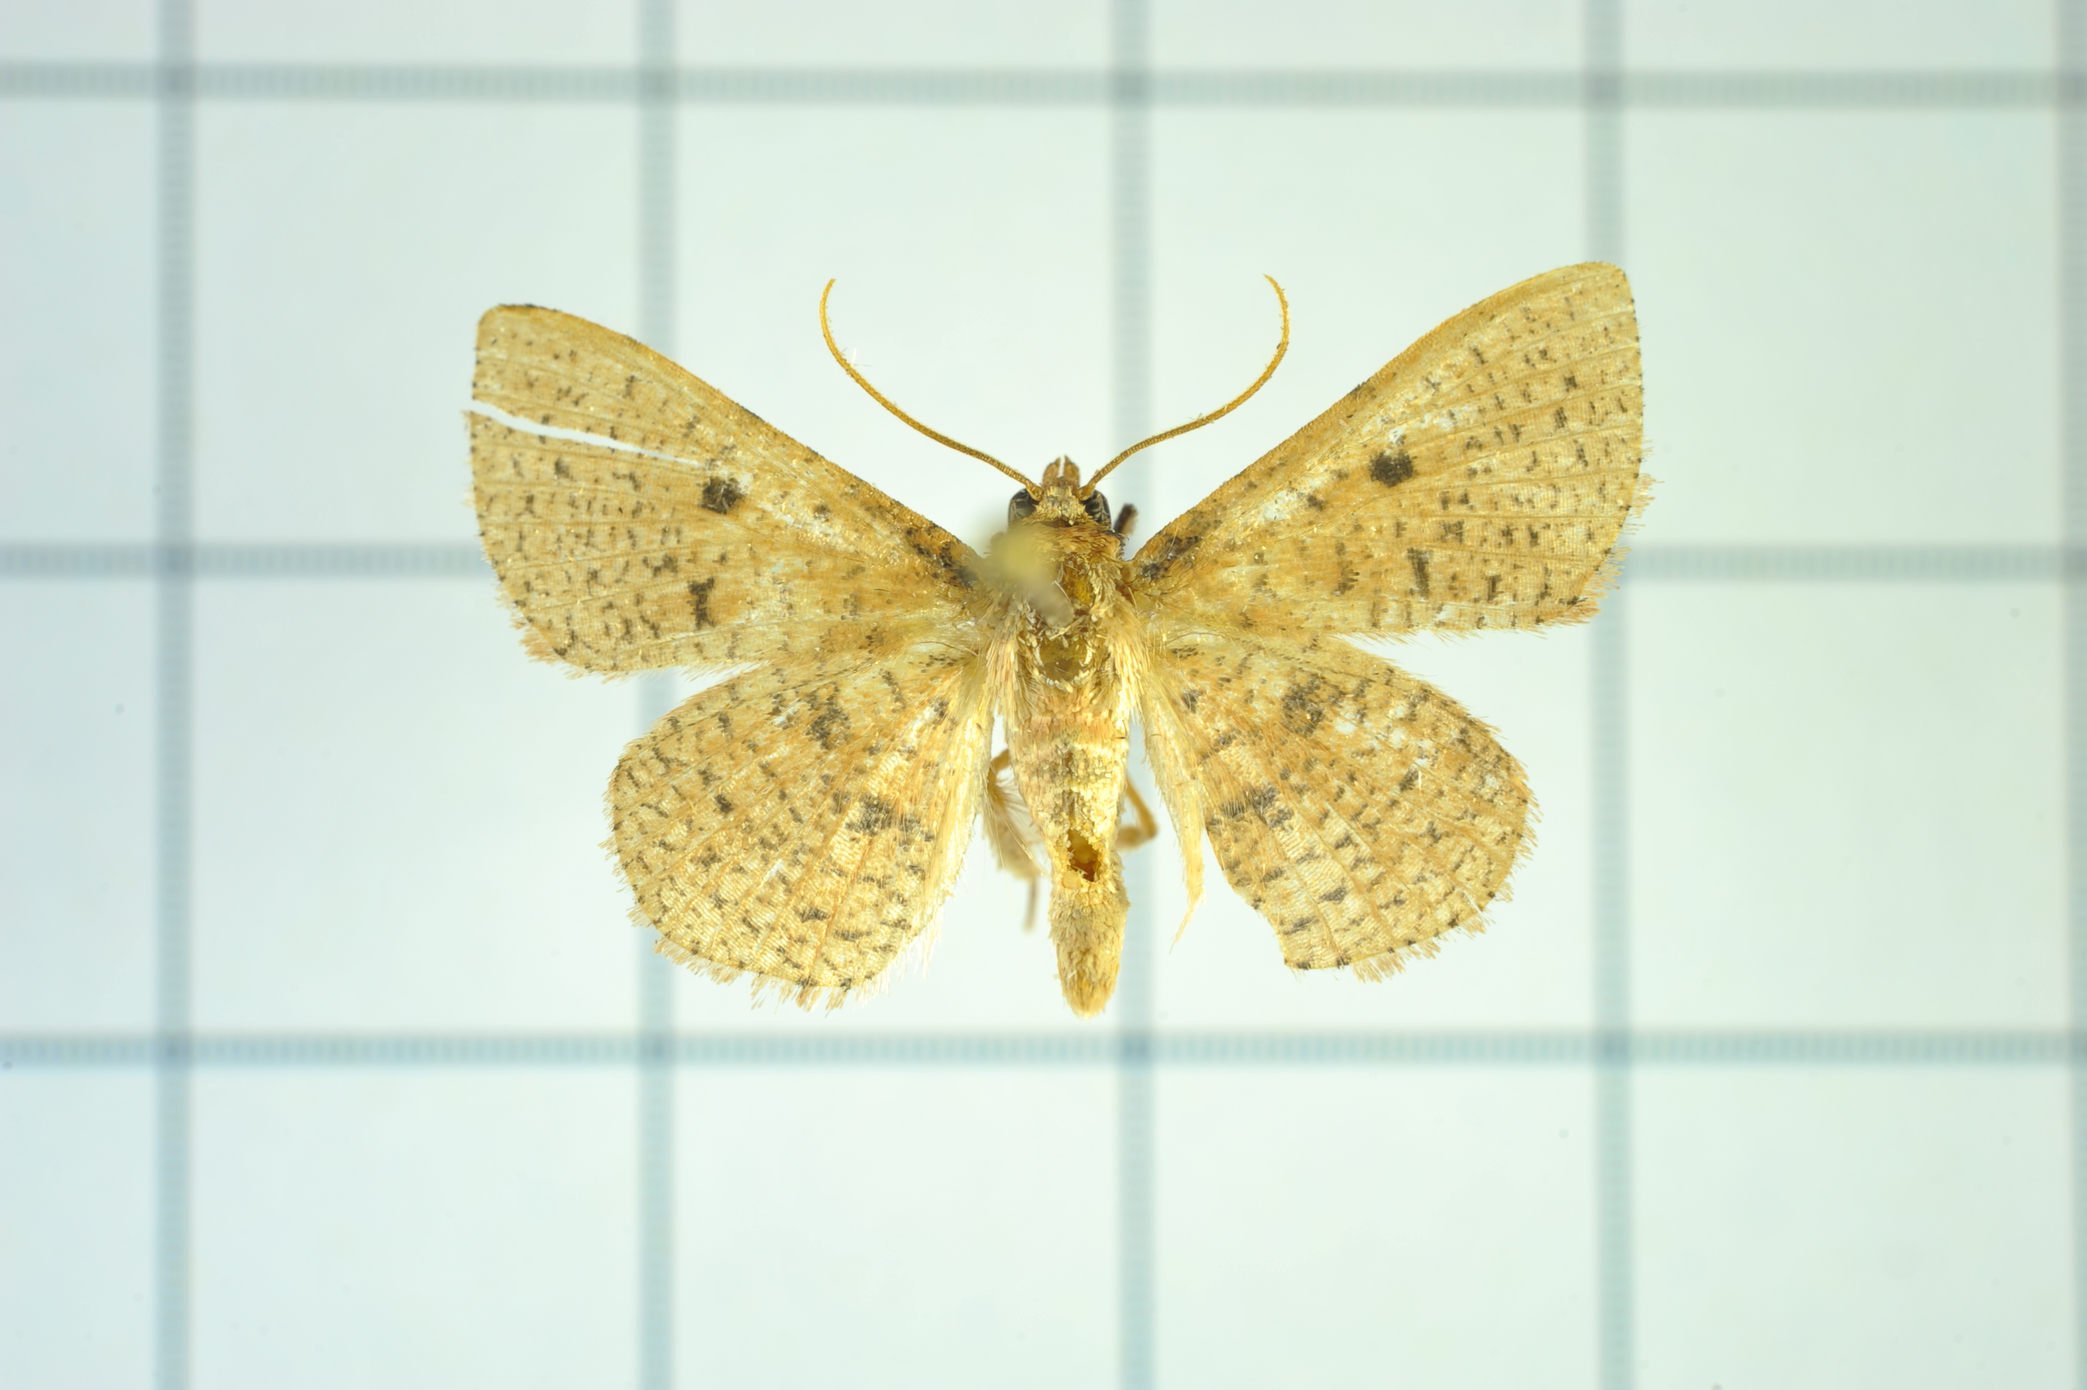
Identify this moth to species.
Herimba formosa
